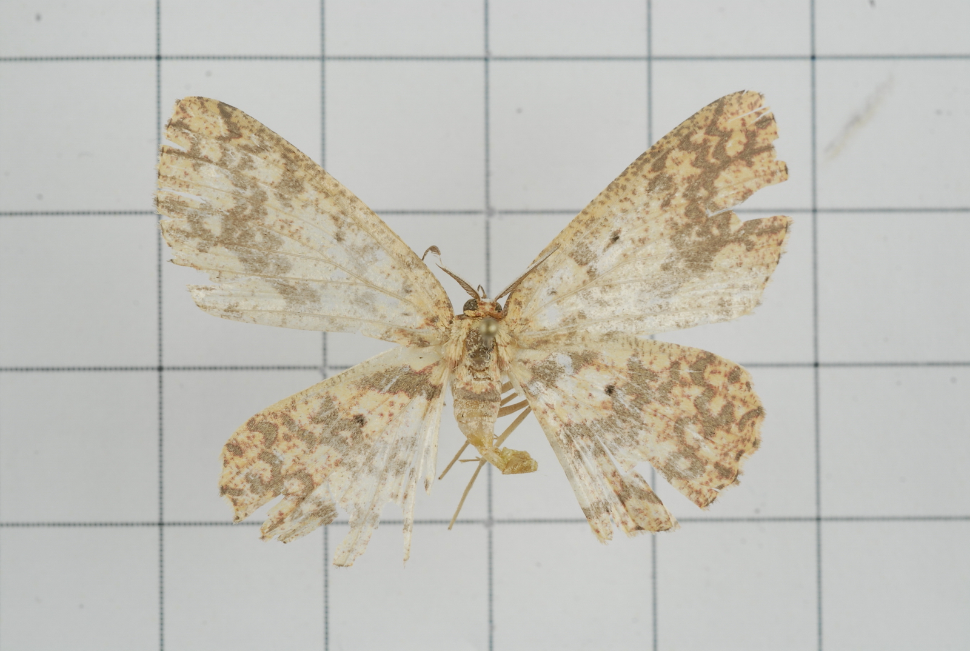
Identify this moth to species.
Borbacha pardaria
